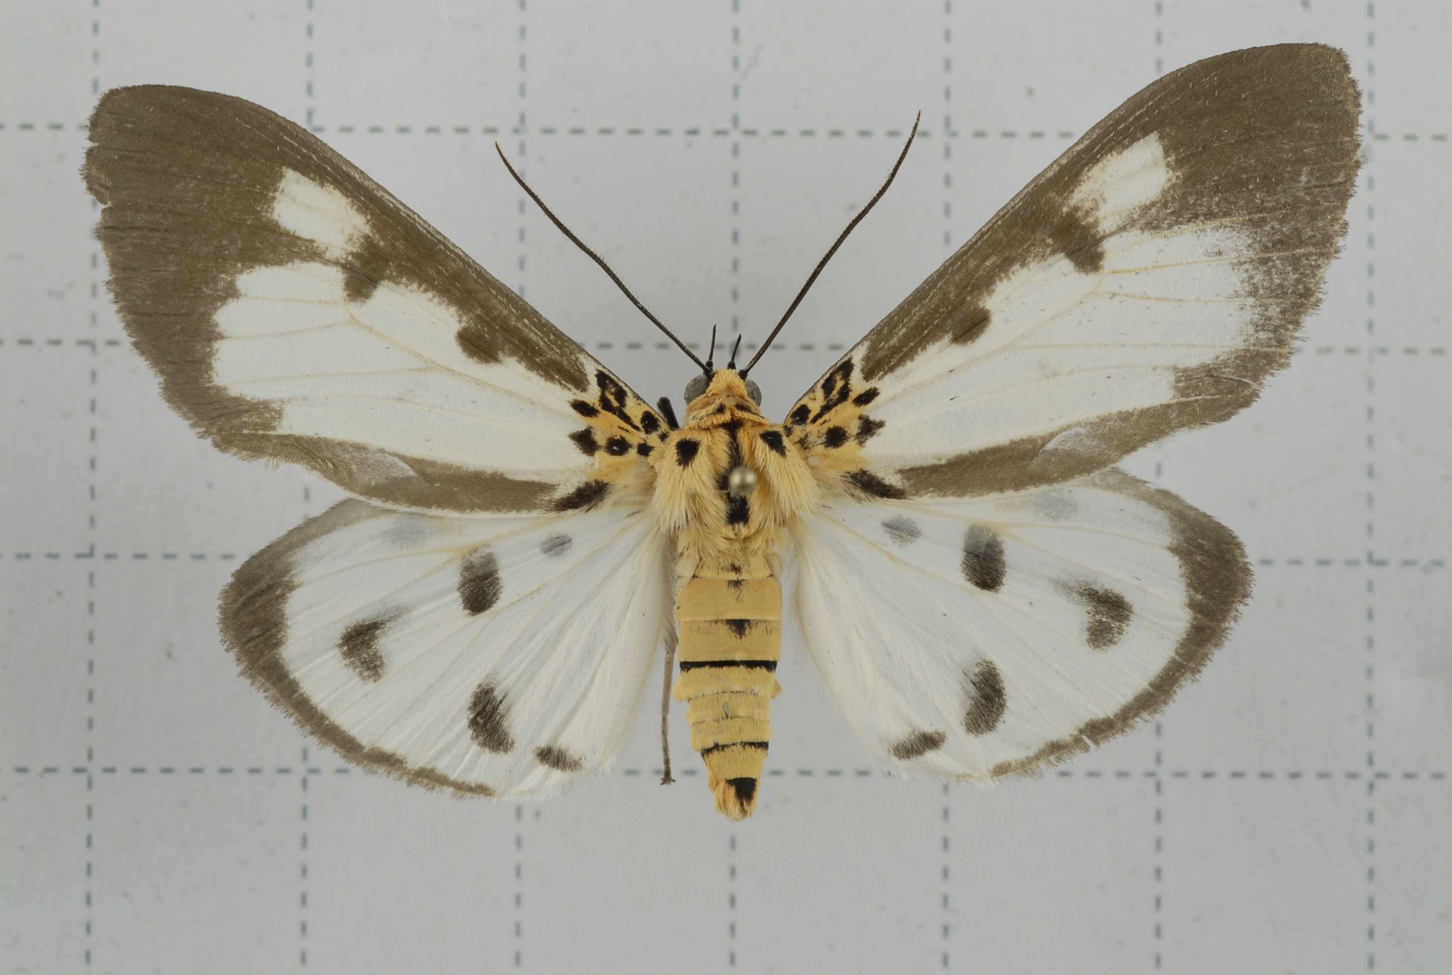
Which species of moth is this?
Asota plana lacteata
